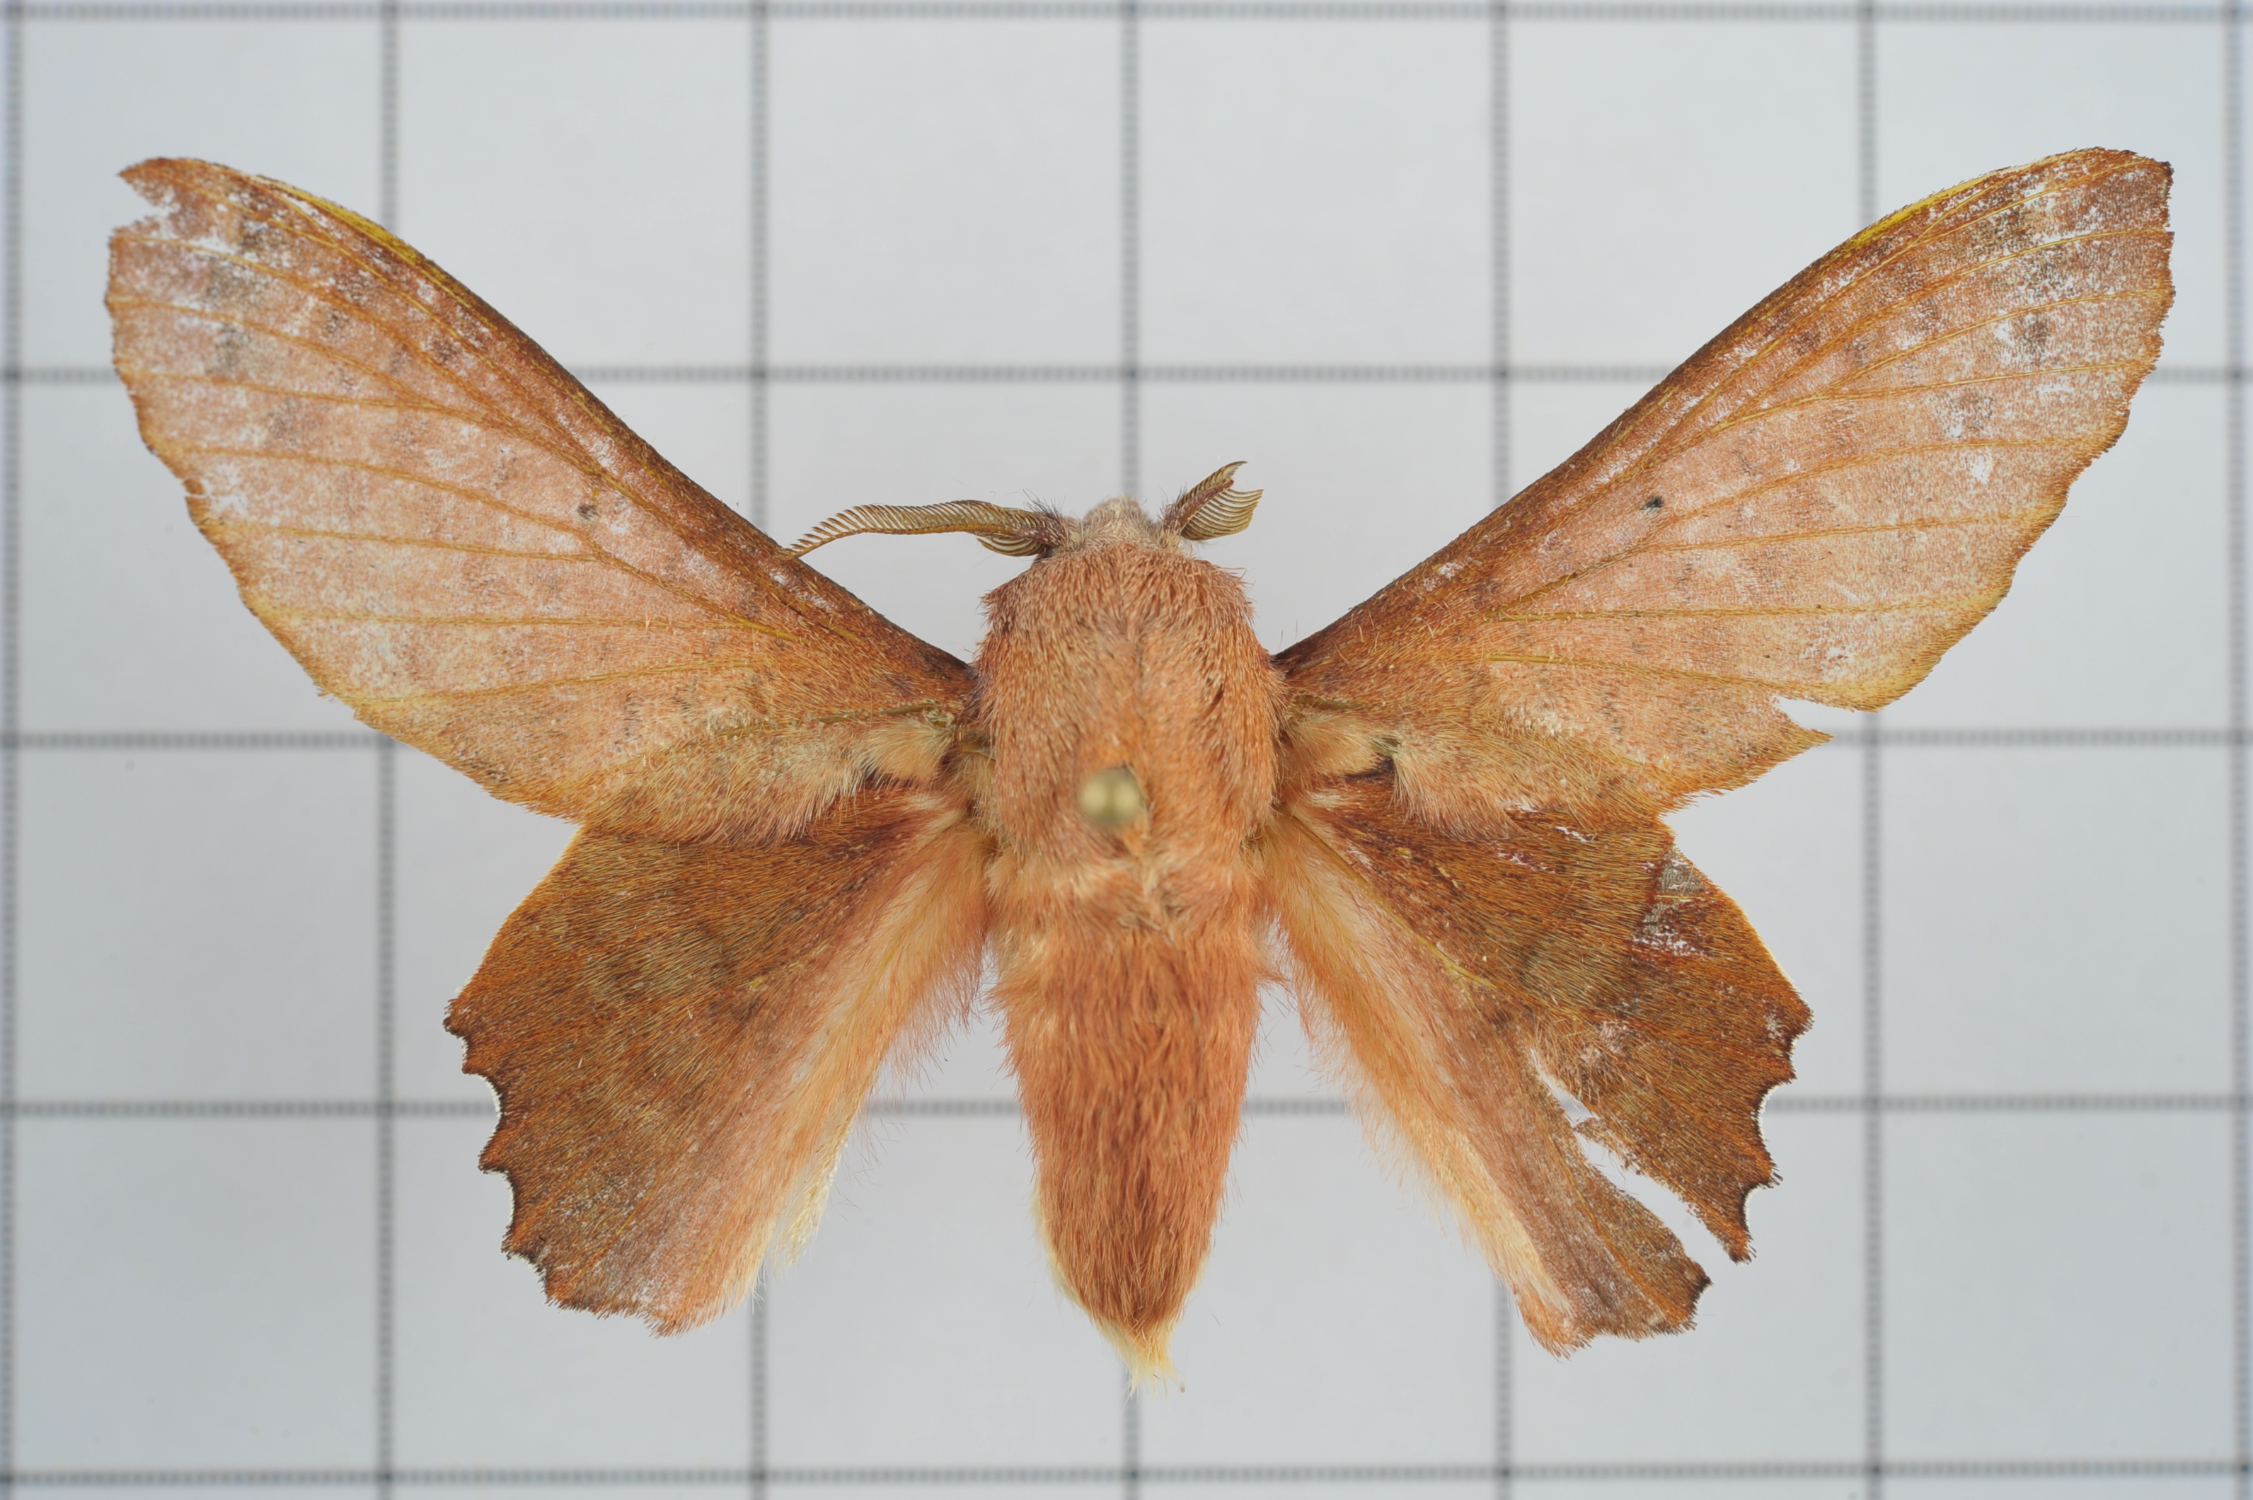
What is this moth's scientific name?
Paradoxopla sinuata taiwana
